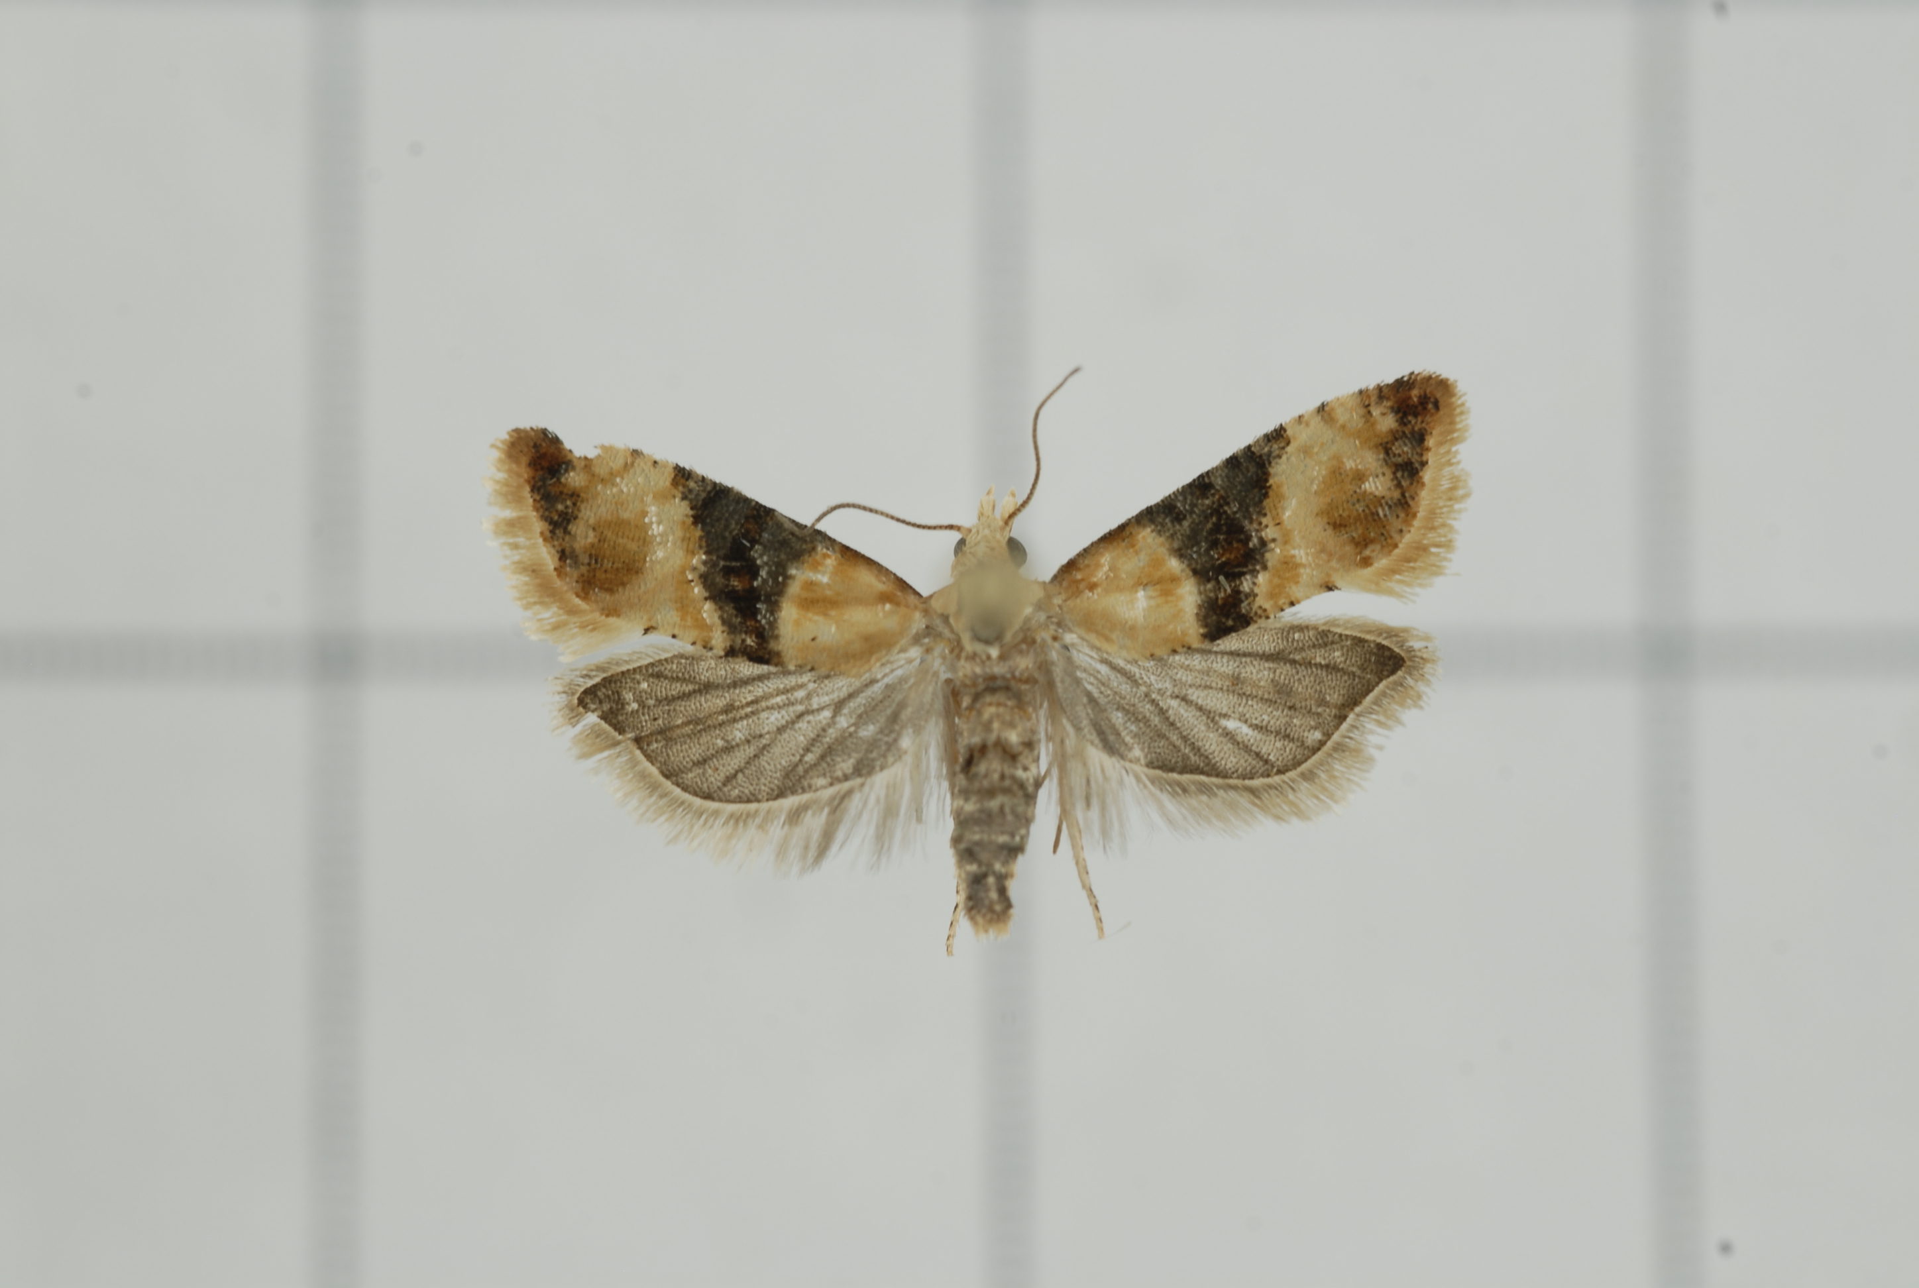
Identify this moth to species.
Eupoecilia ambiguella
